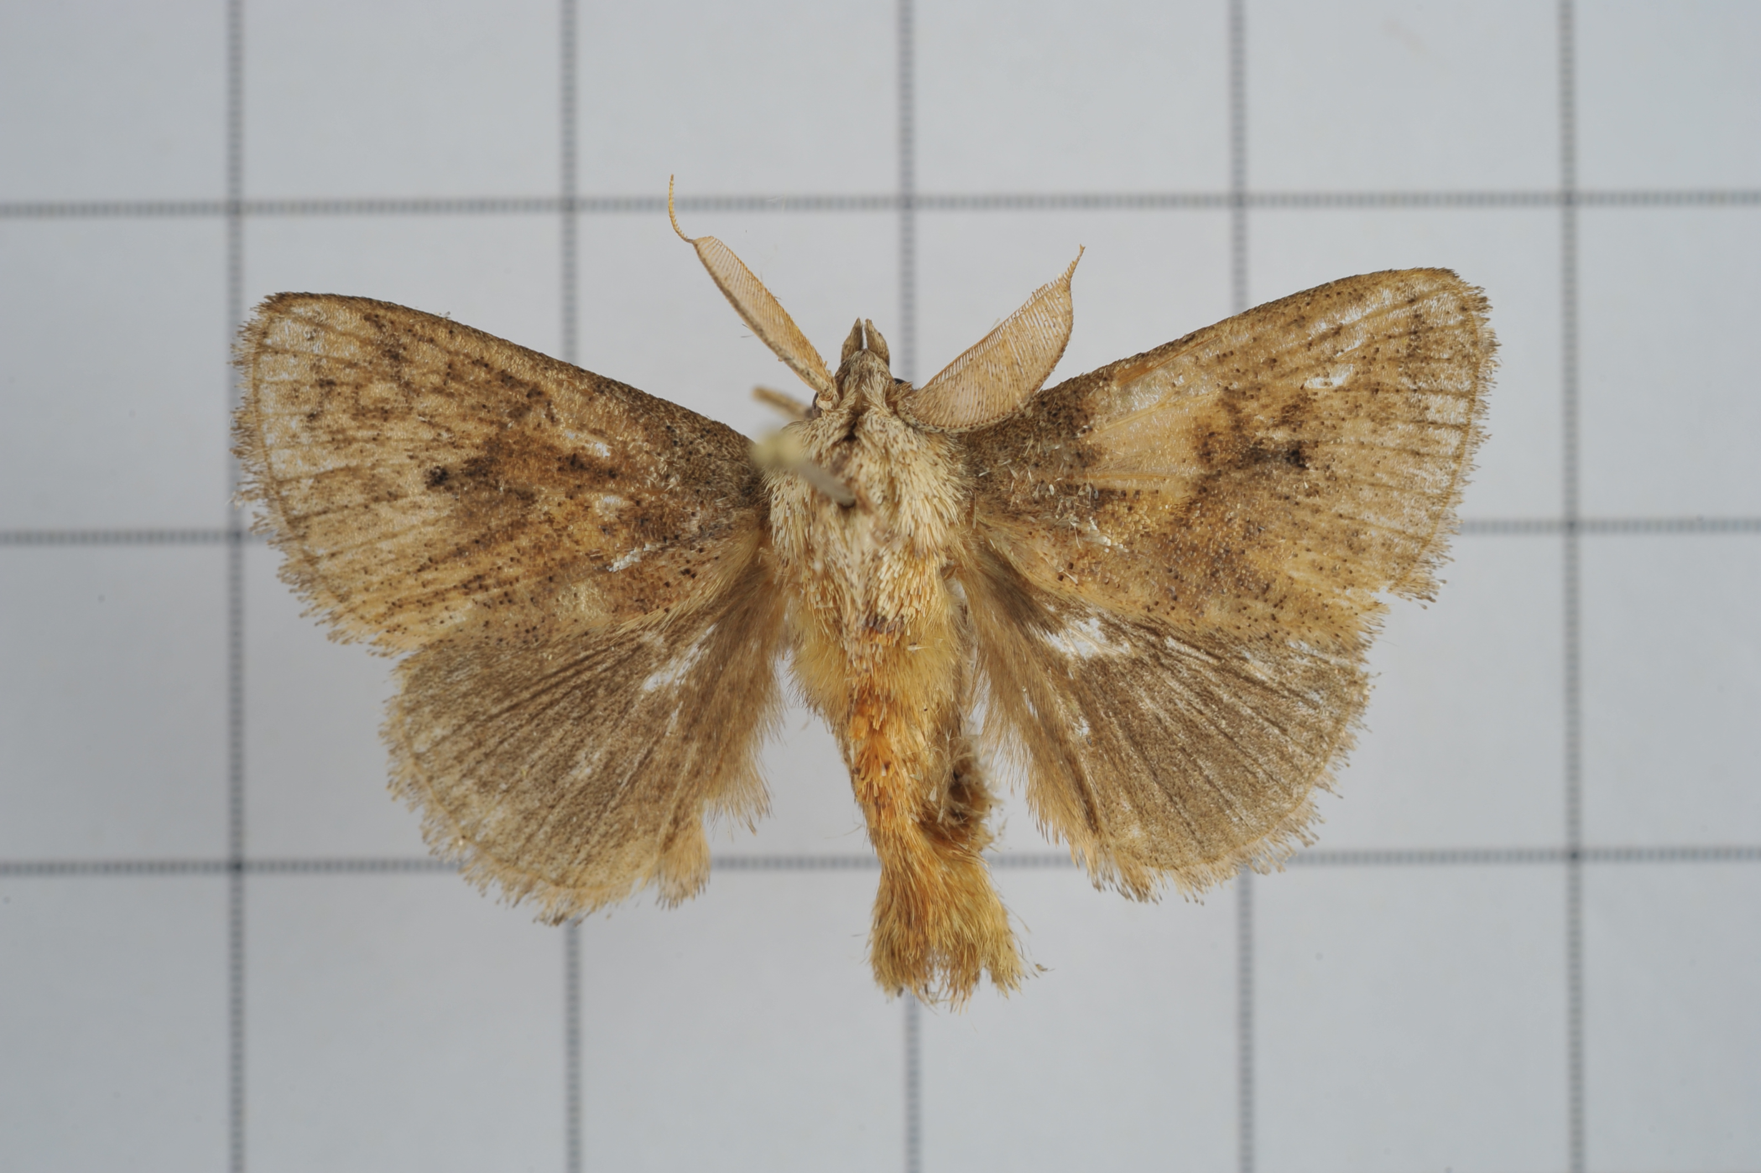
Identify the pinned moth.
Susica sinensis
